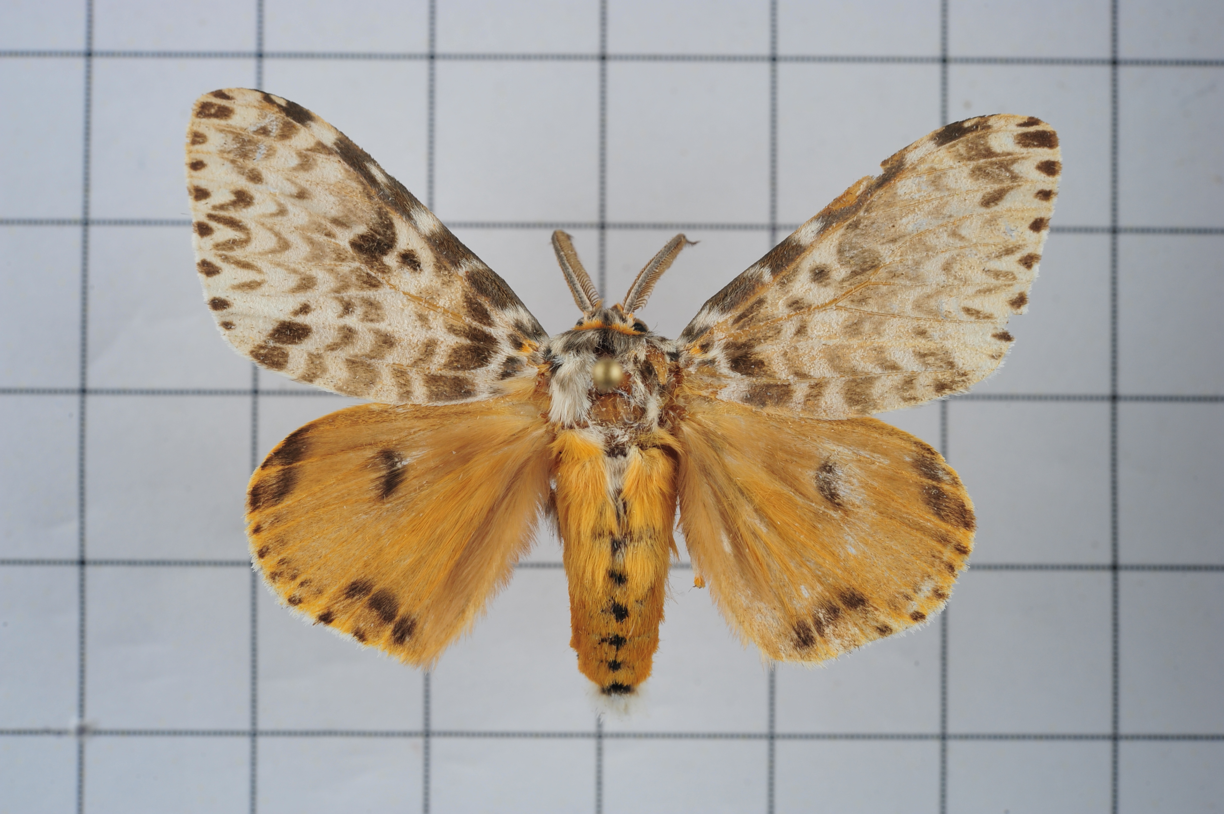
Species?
Lymantria mathura subpallida
